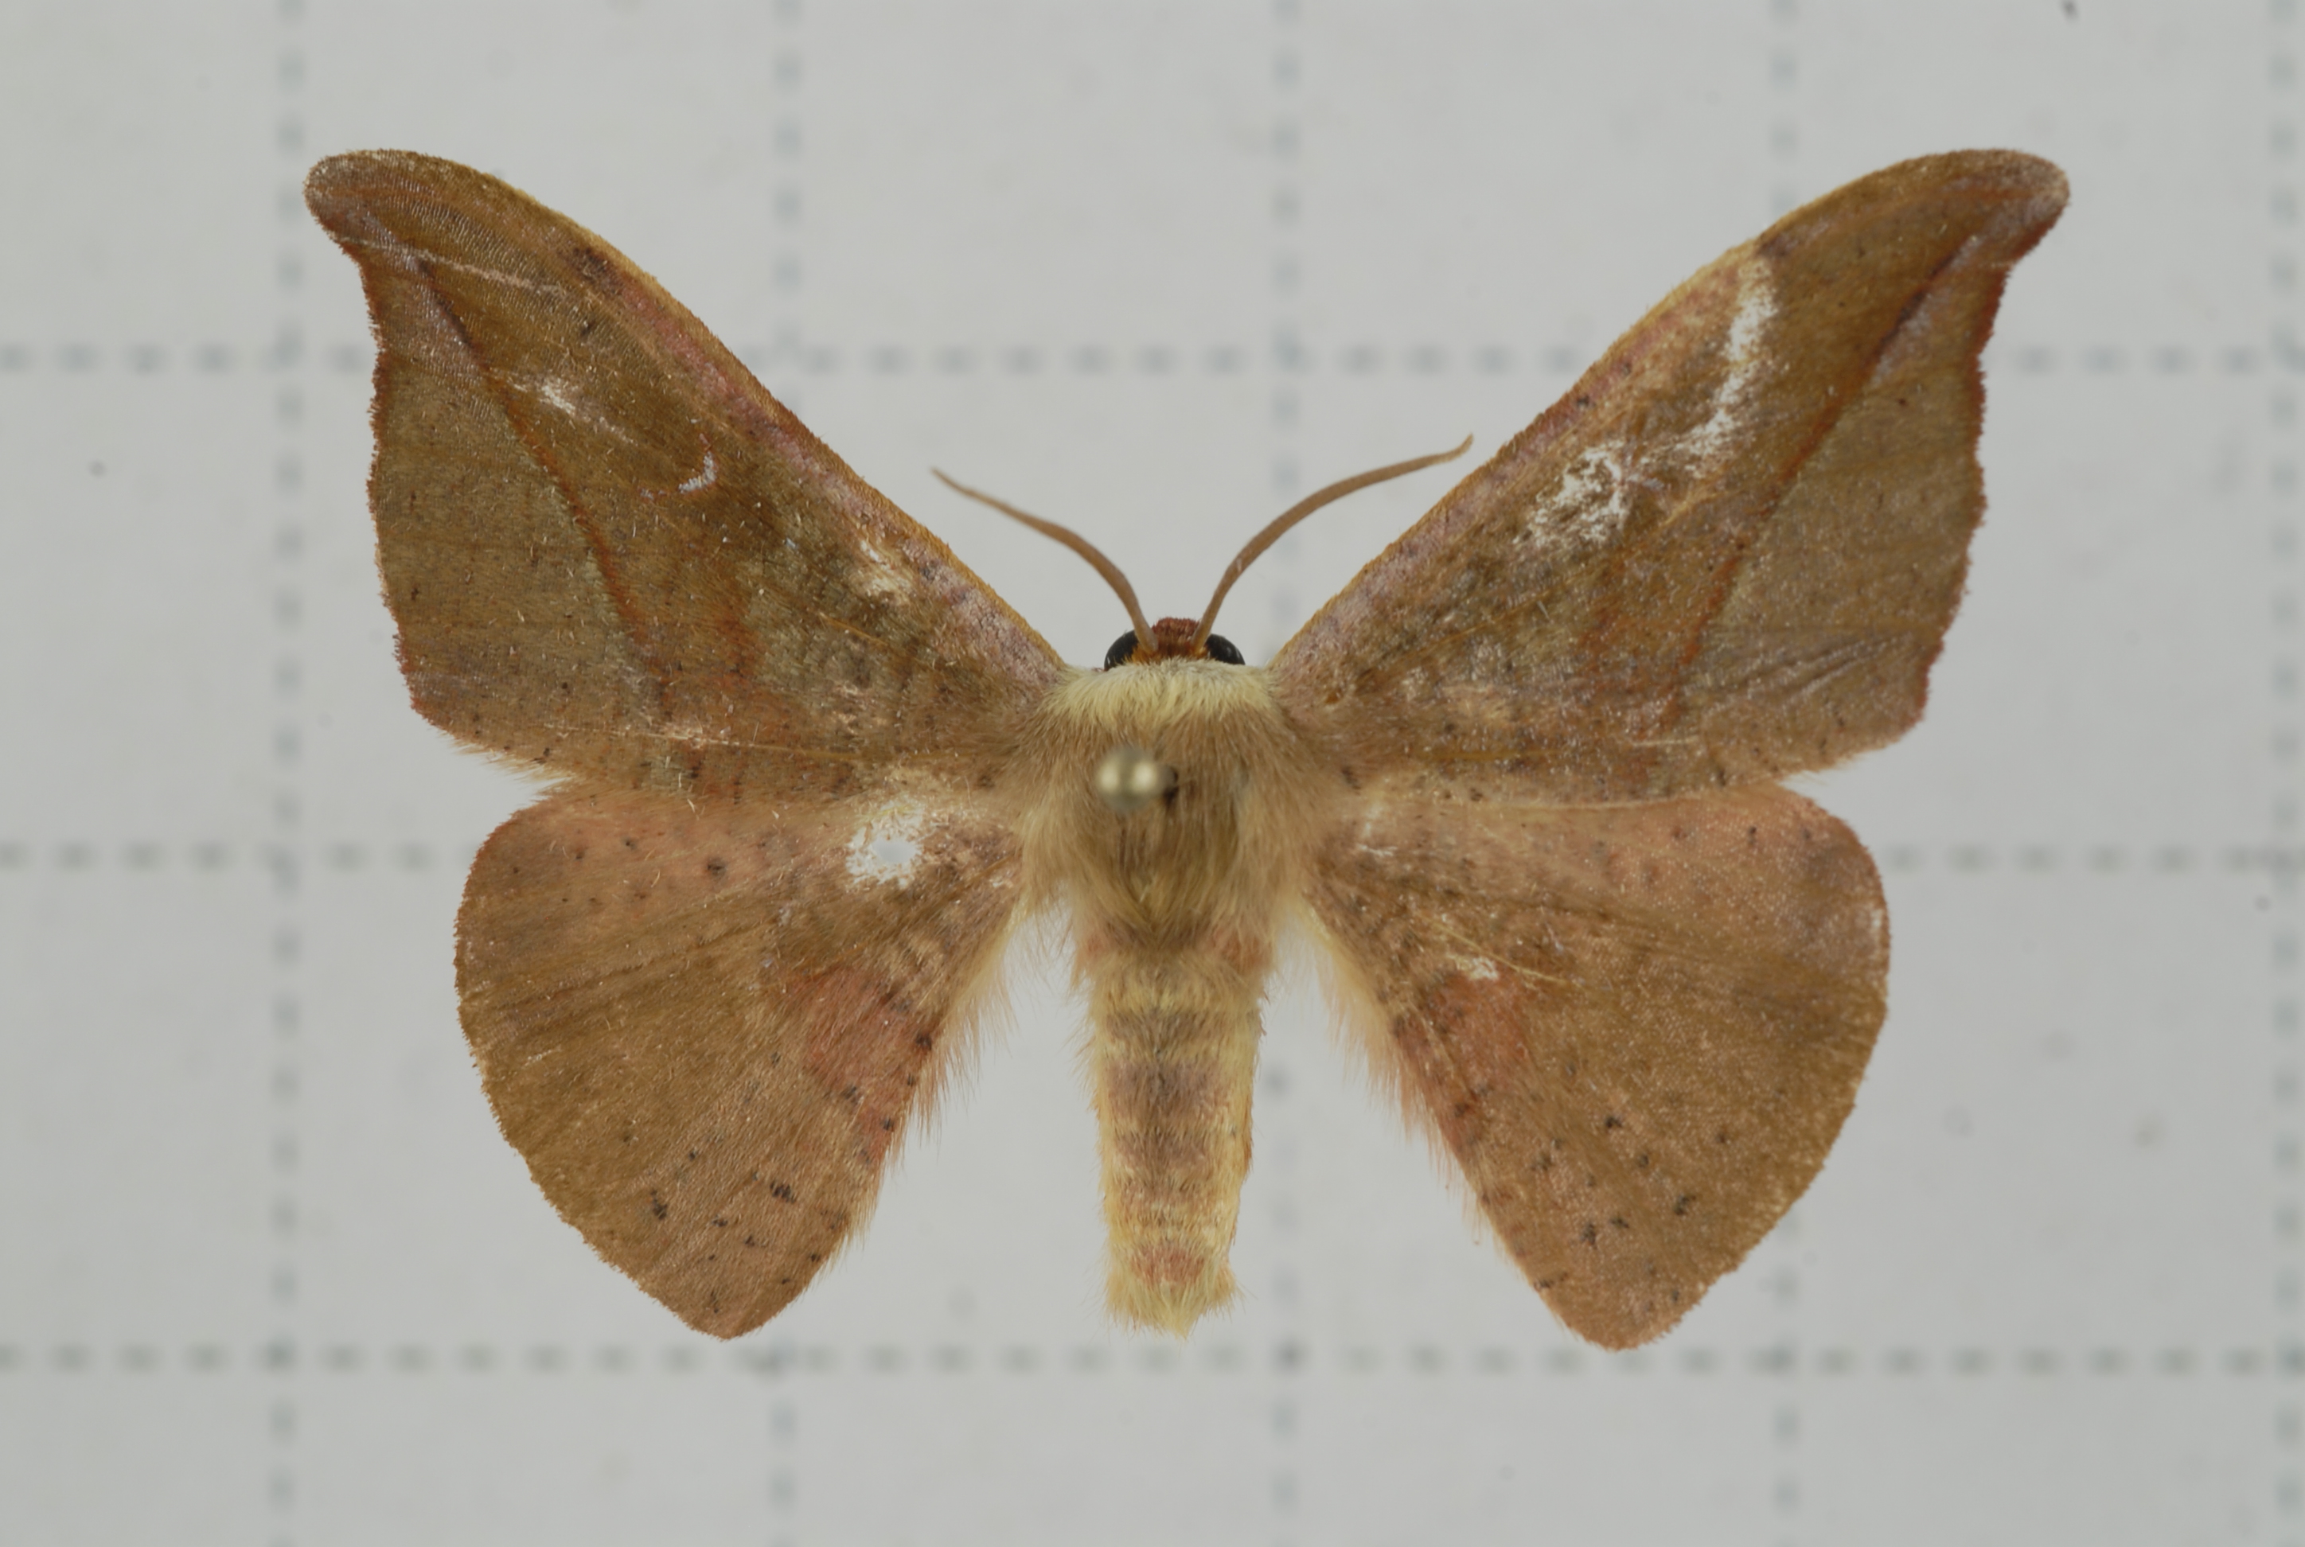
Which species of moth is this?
Oreta brunnea
